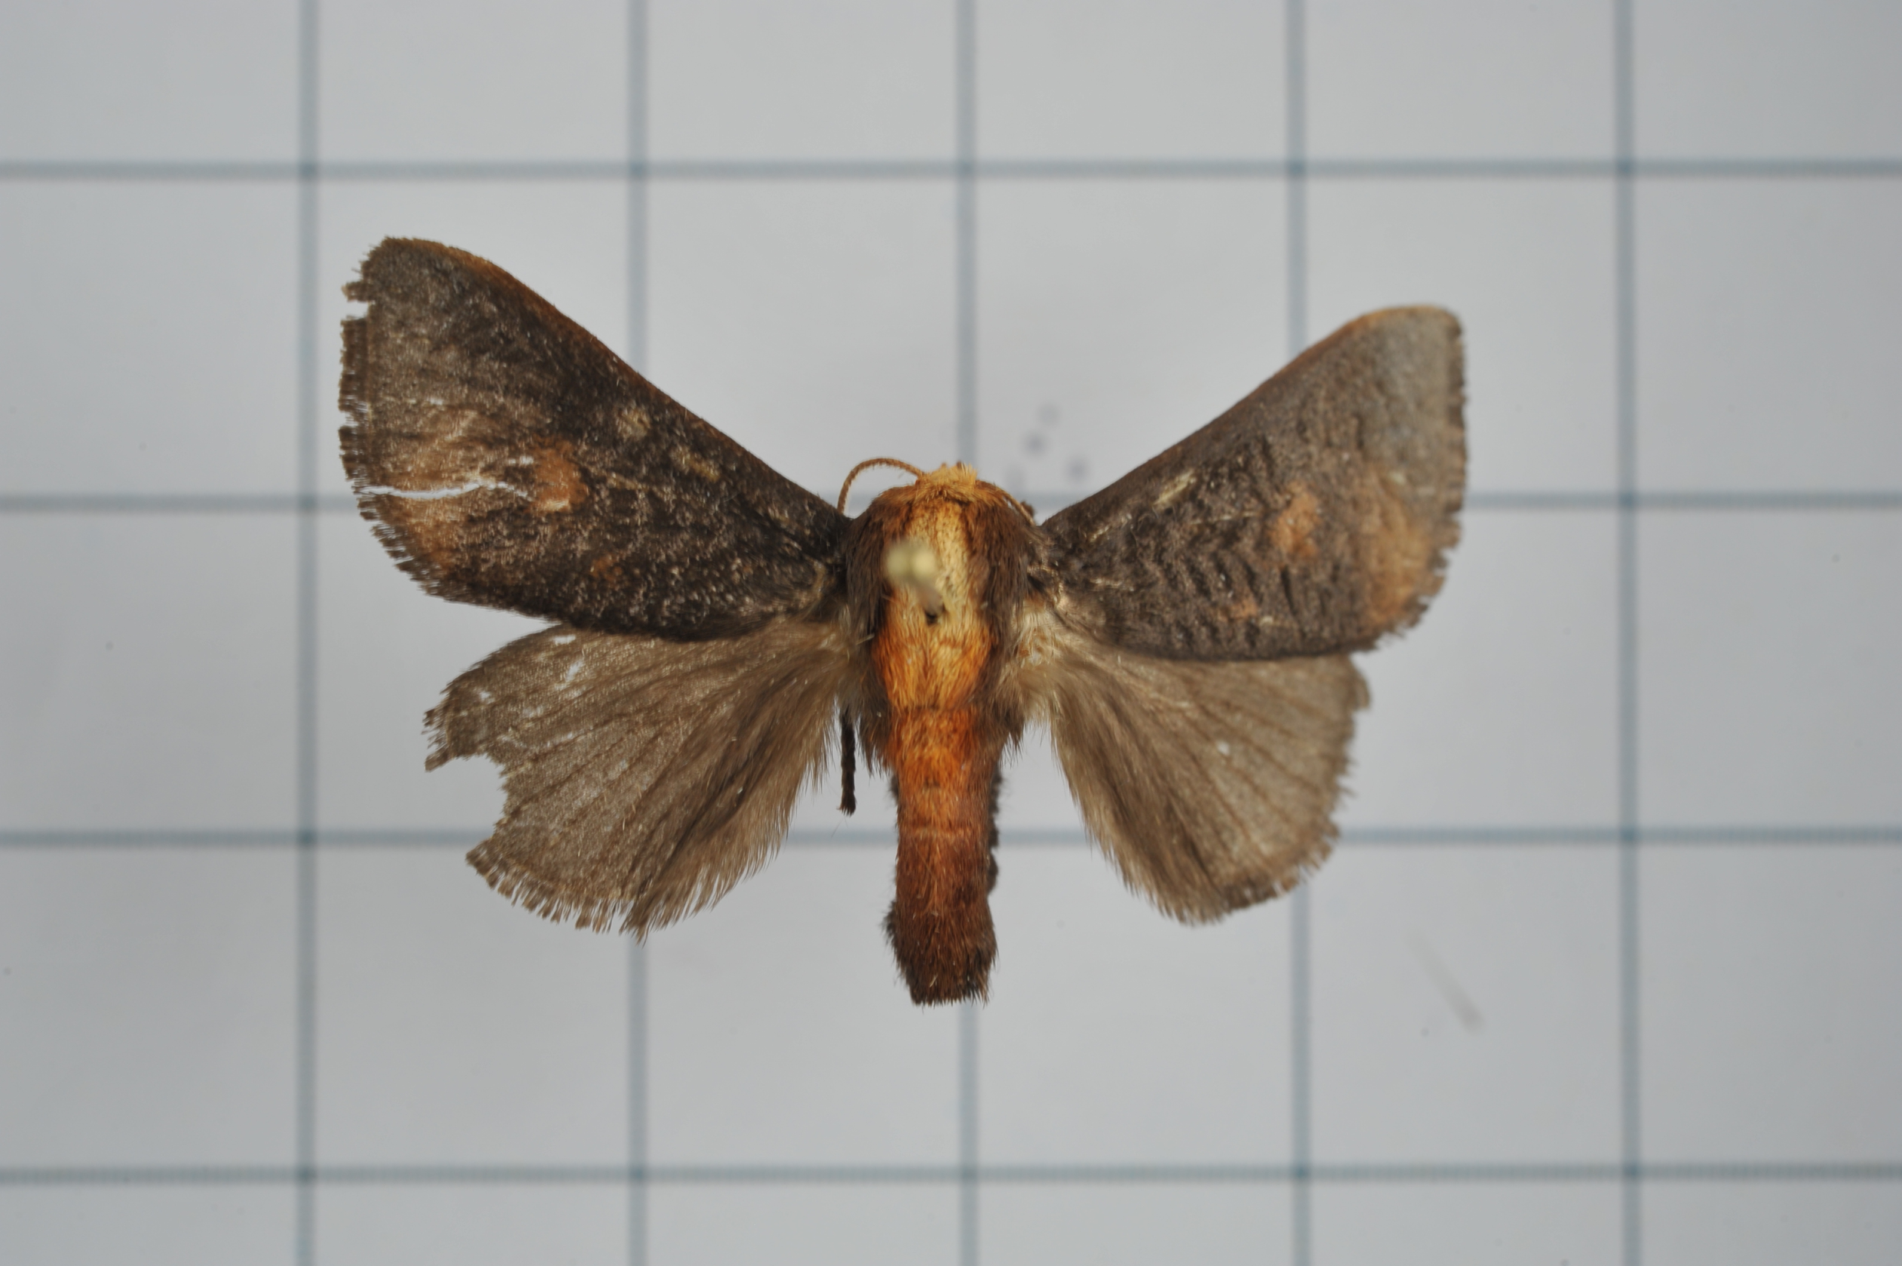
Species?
Iraga rugosa
